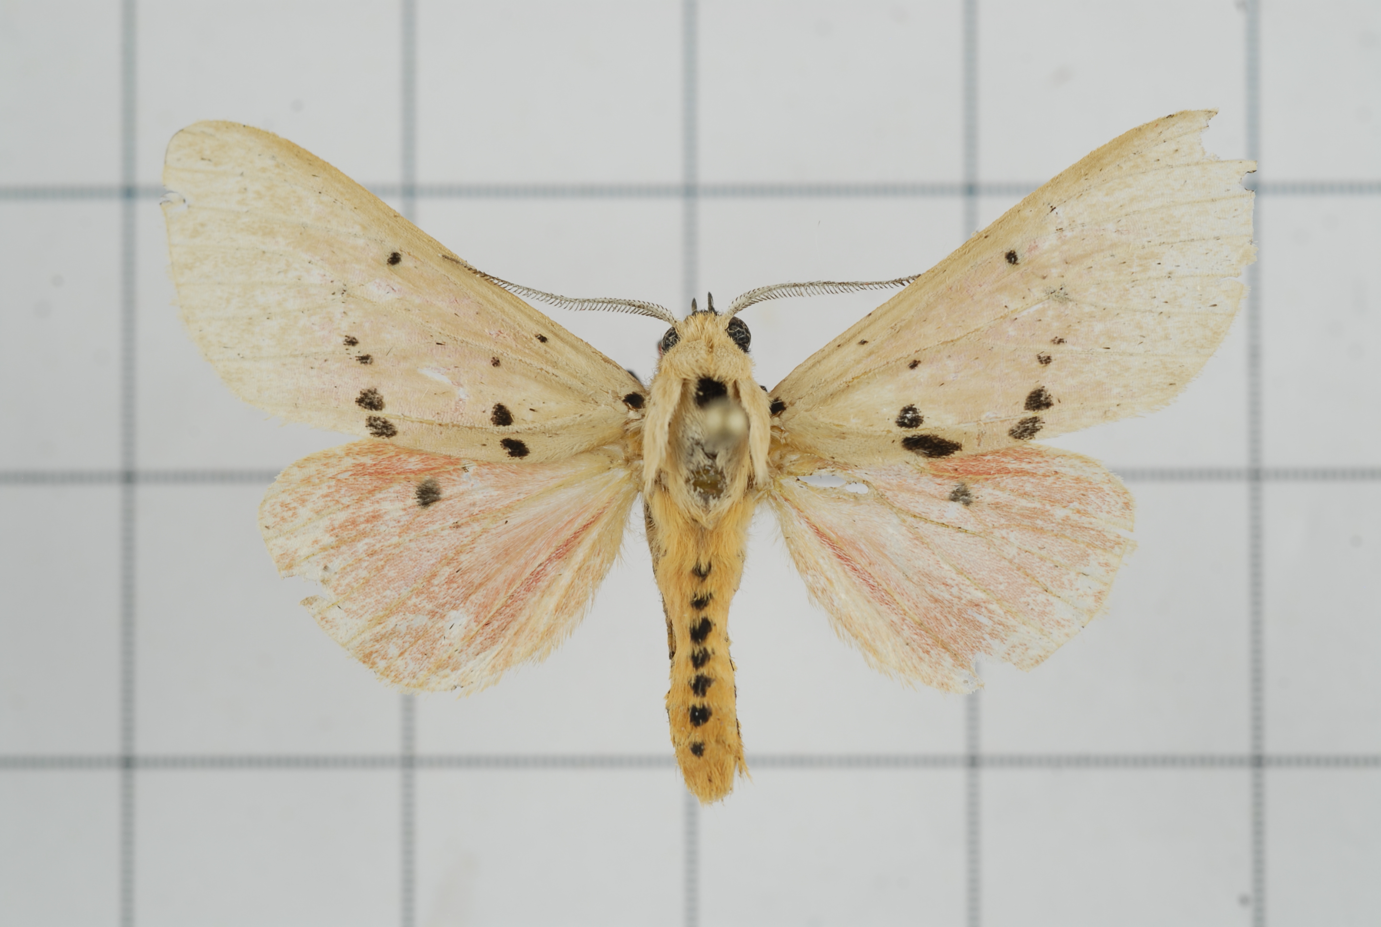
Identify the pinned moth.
Spilarctia postrubida
